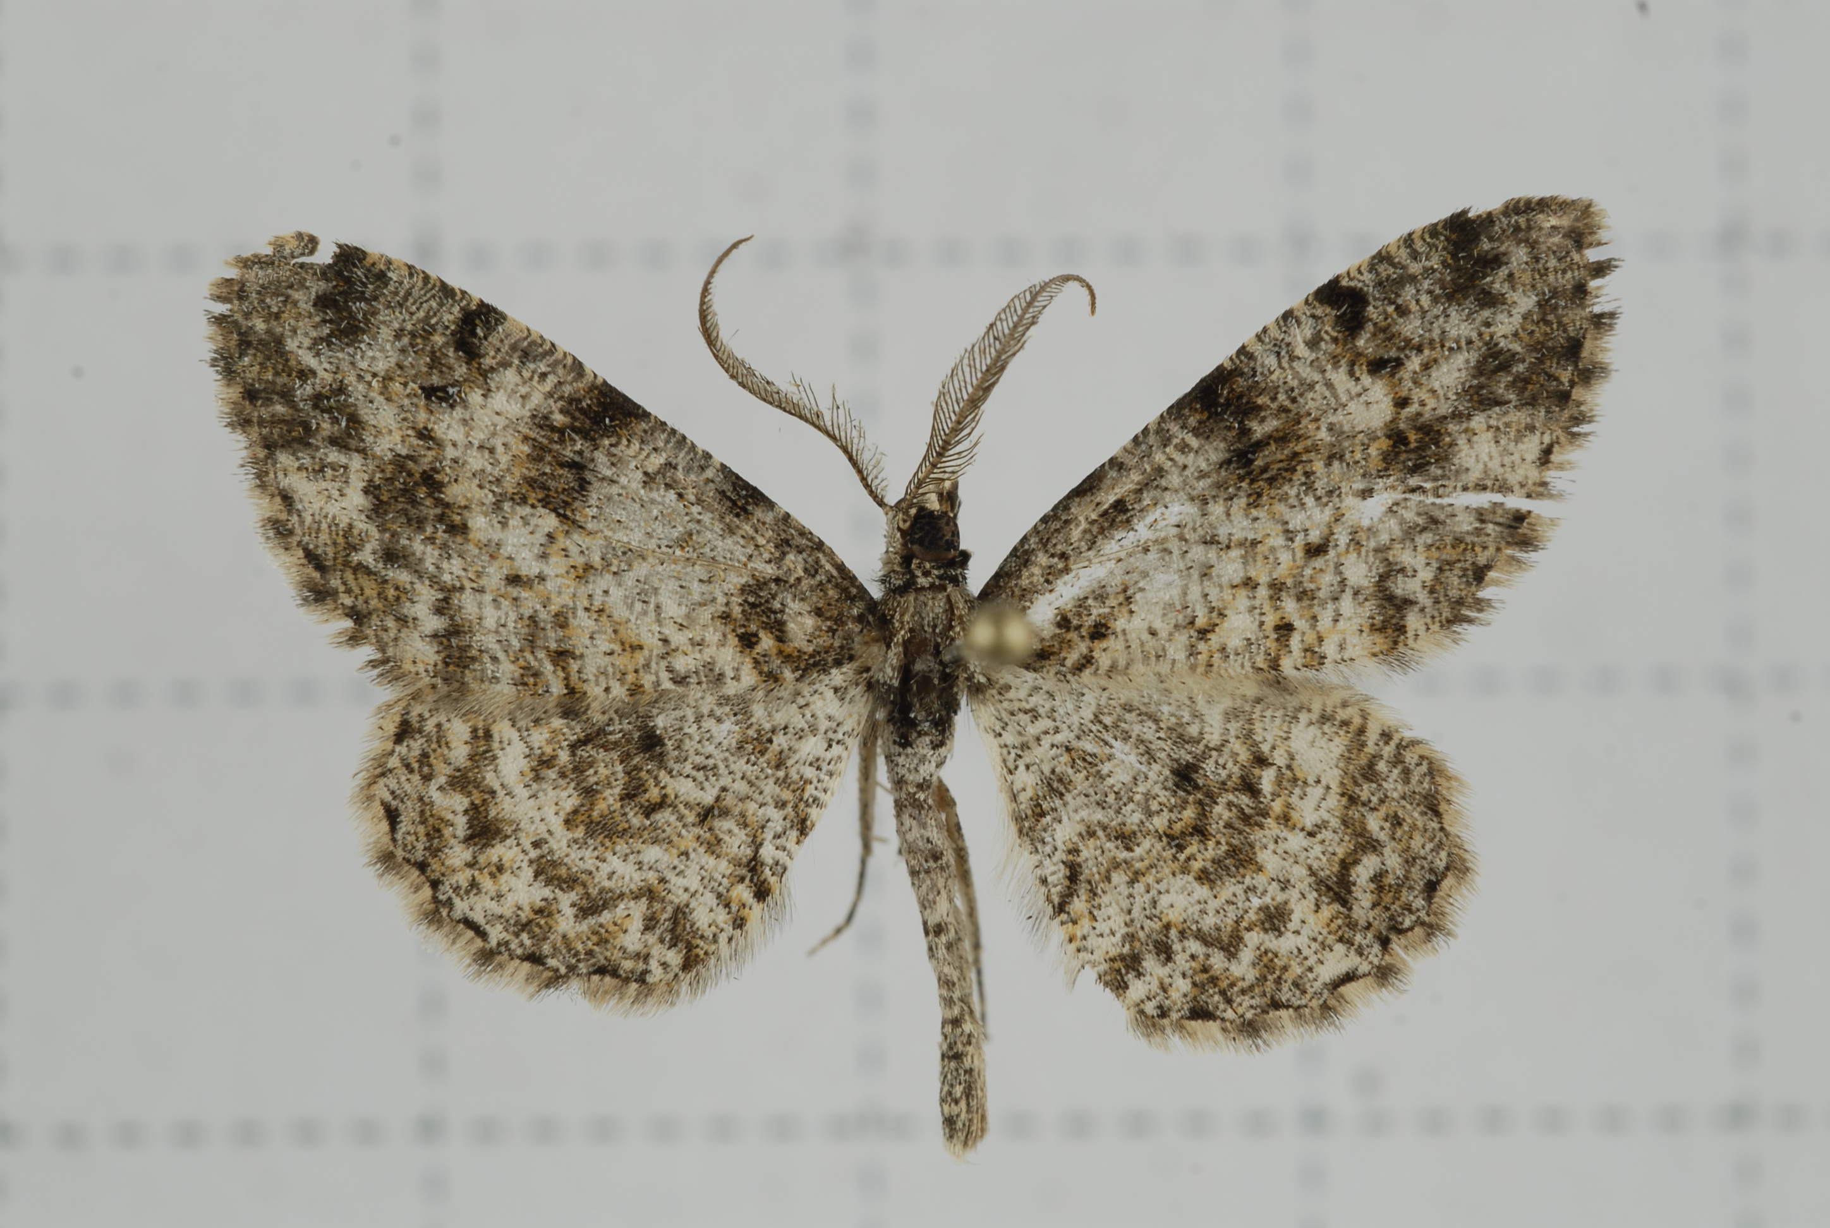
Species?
Protoboarmia amabilis
